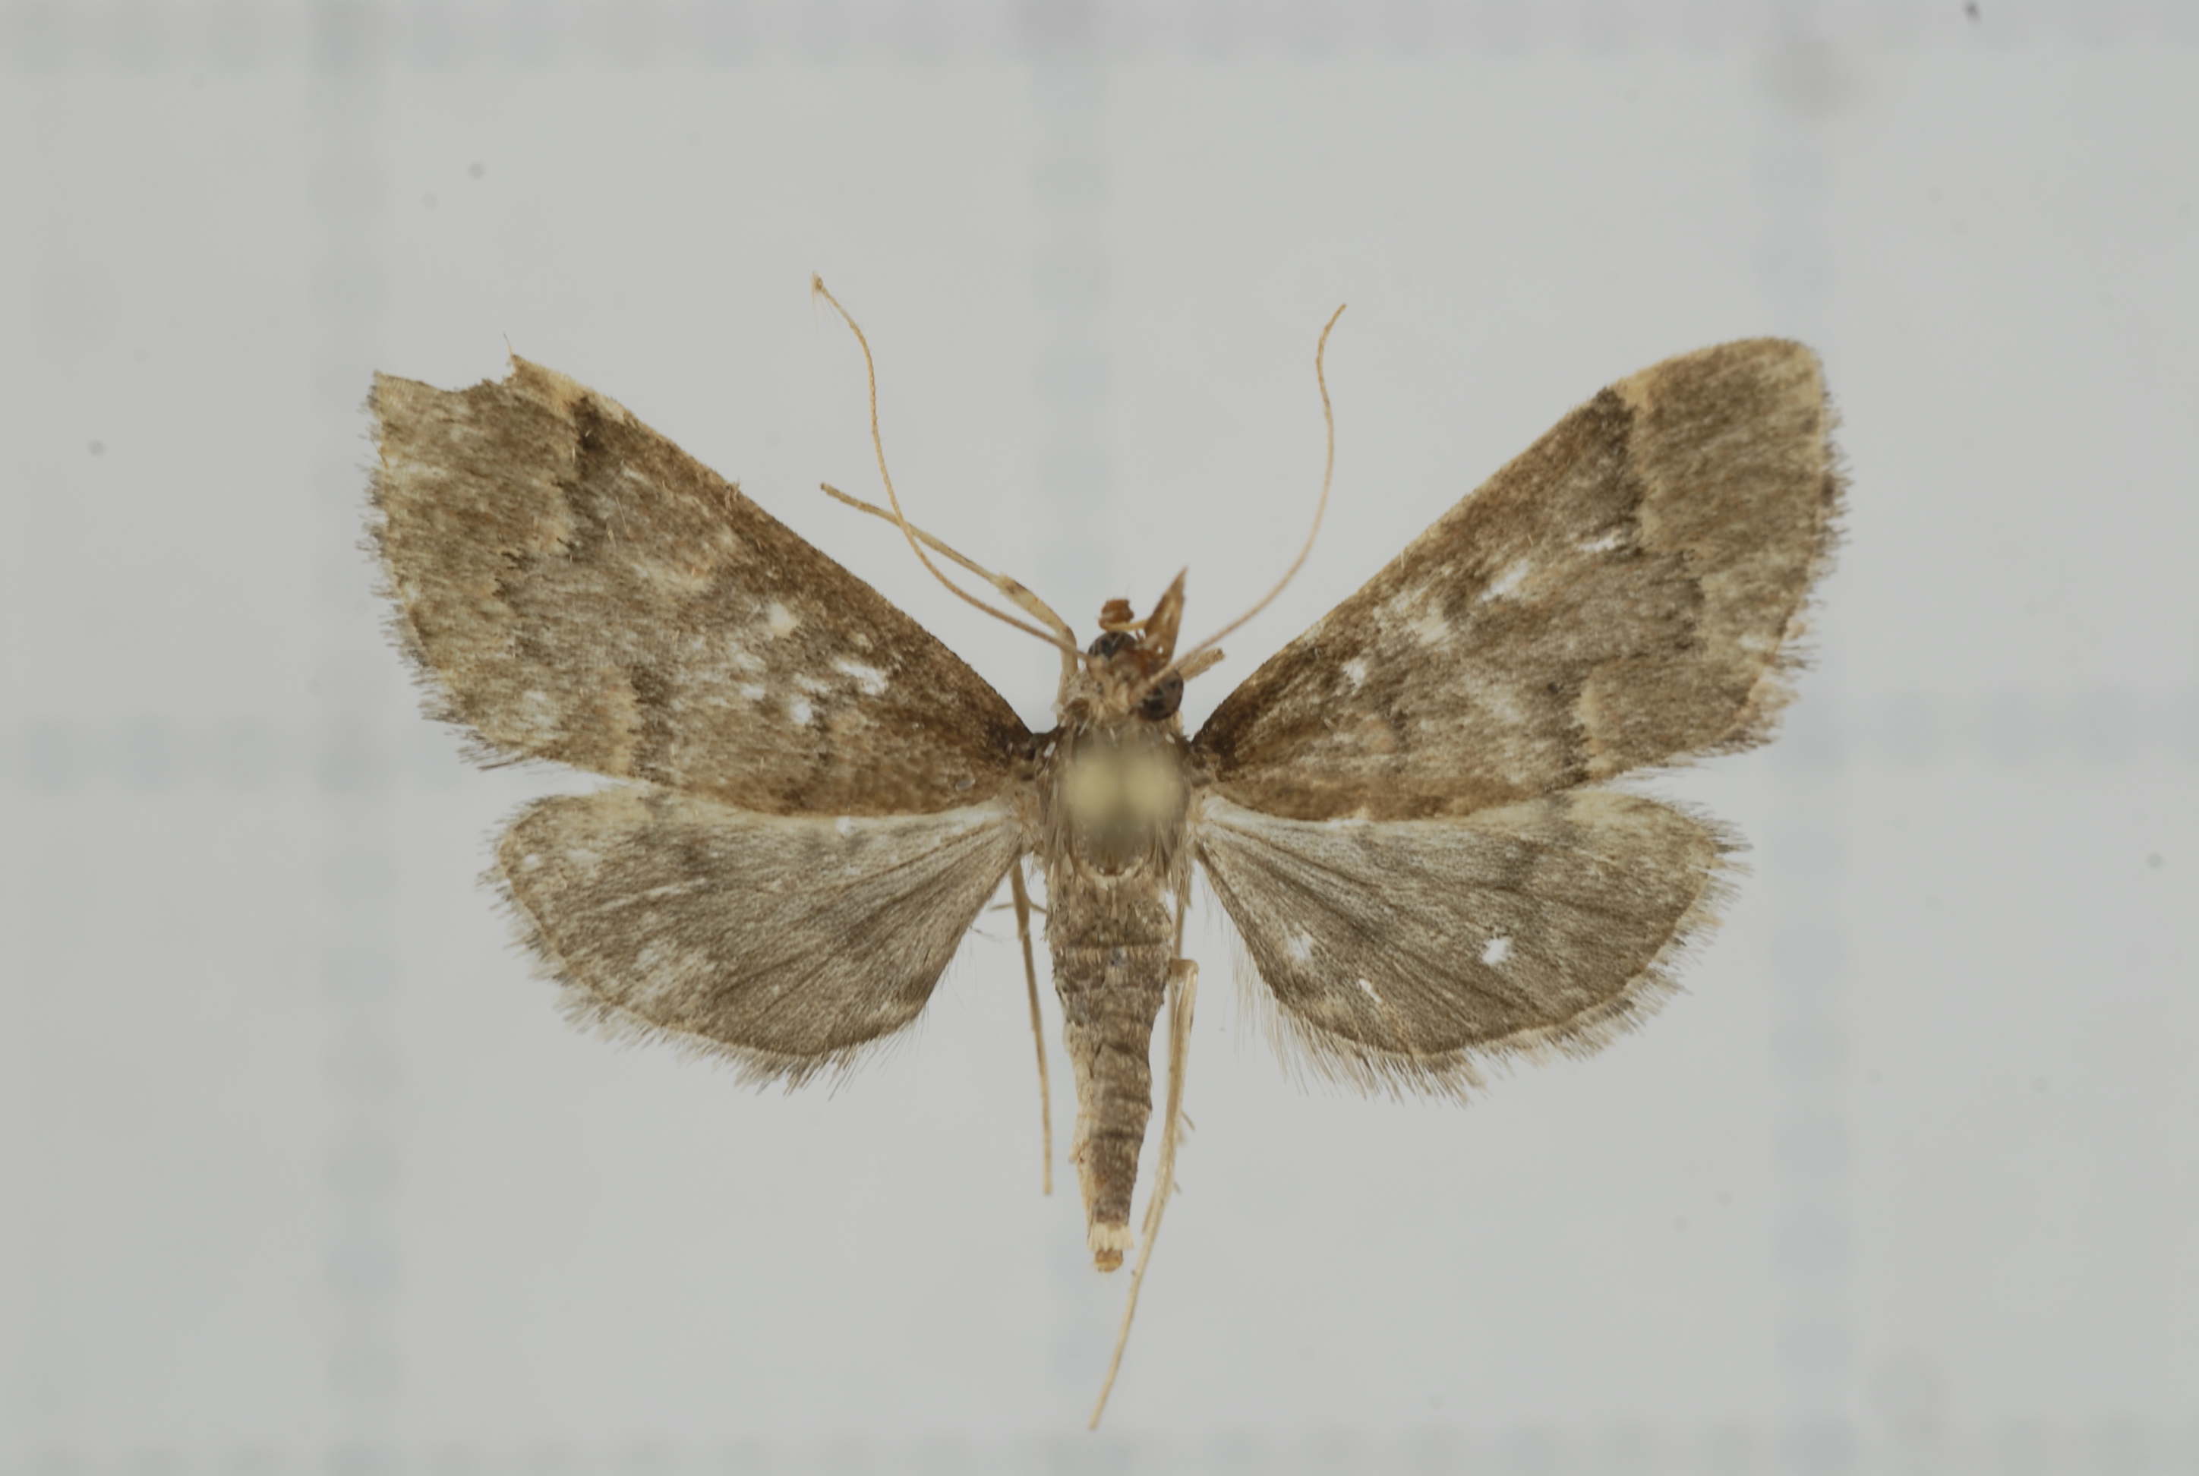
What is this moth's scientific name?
Camptomastix hisbonalis
